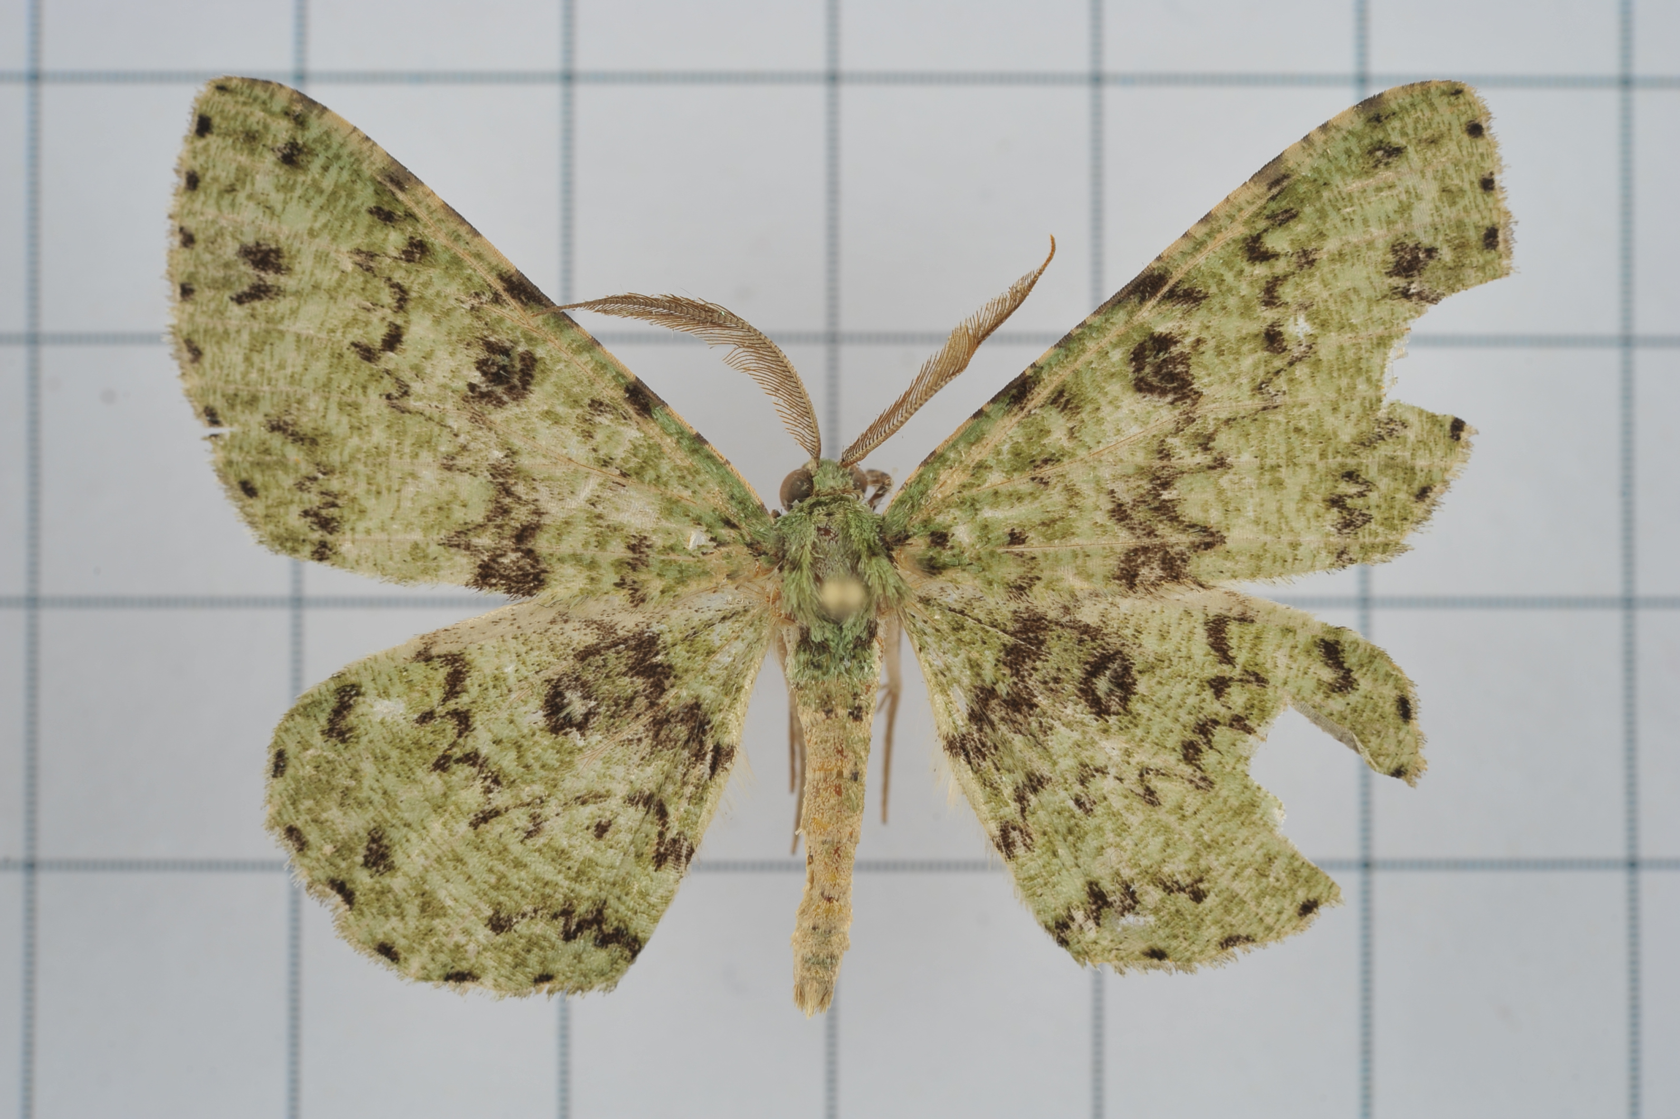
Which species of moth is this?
Ophthalmitis herbidaria
